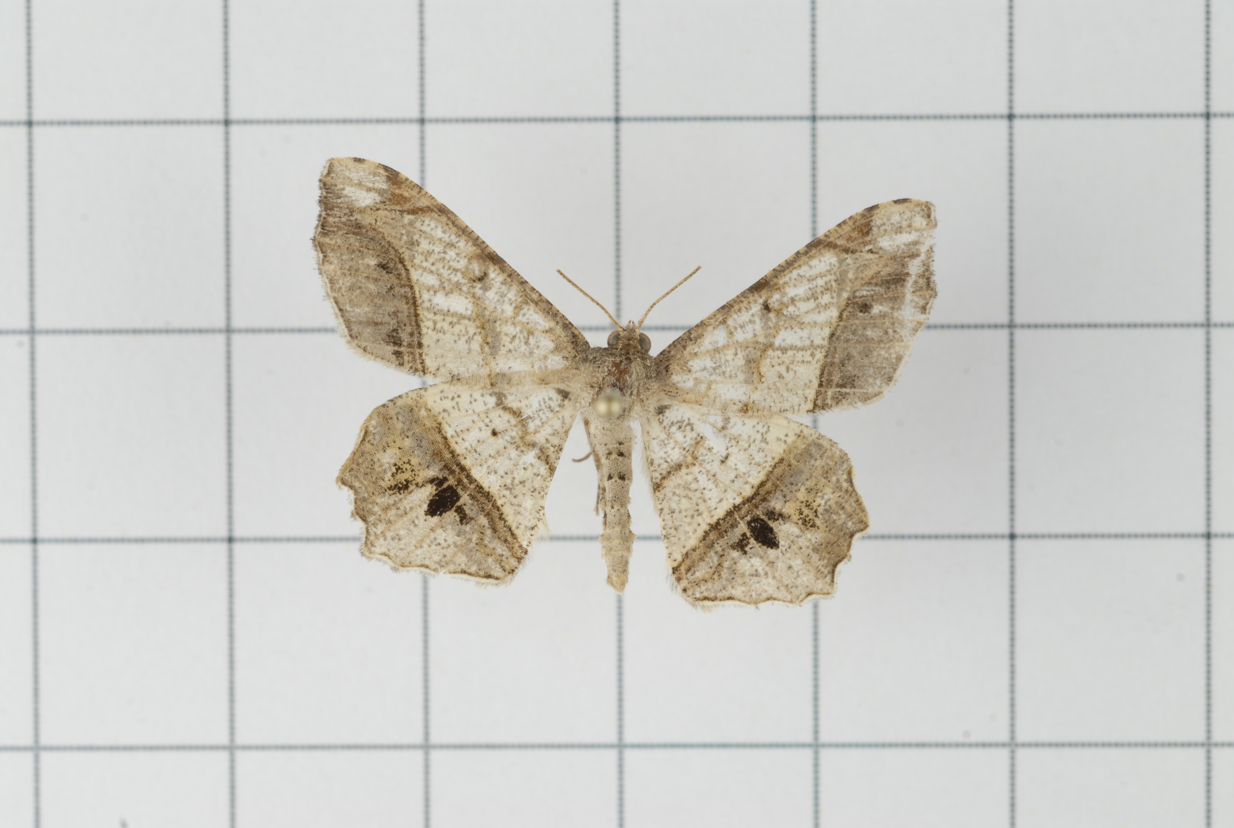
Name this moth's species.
Chiasmia intermediaria
